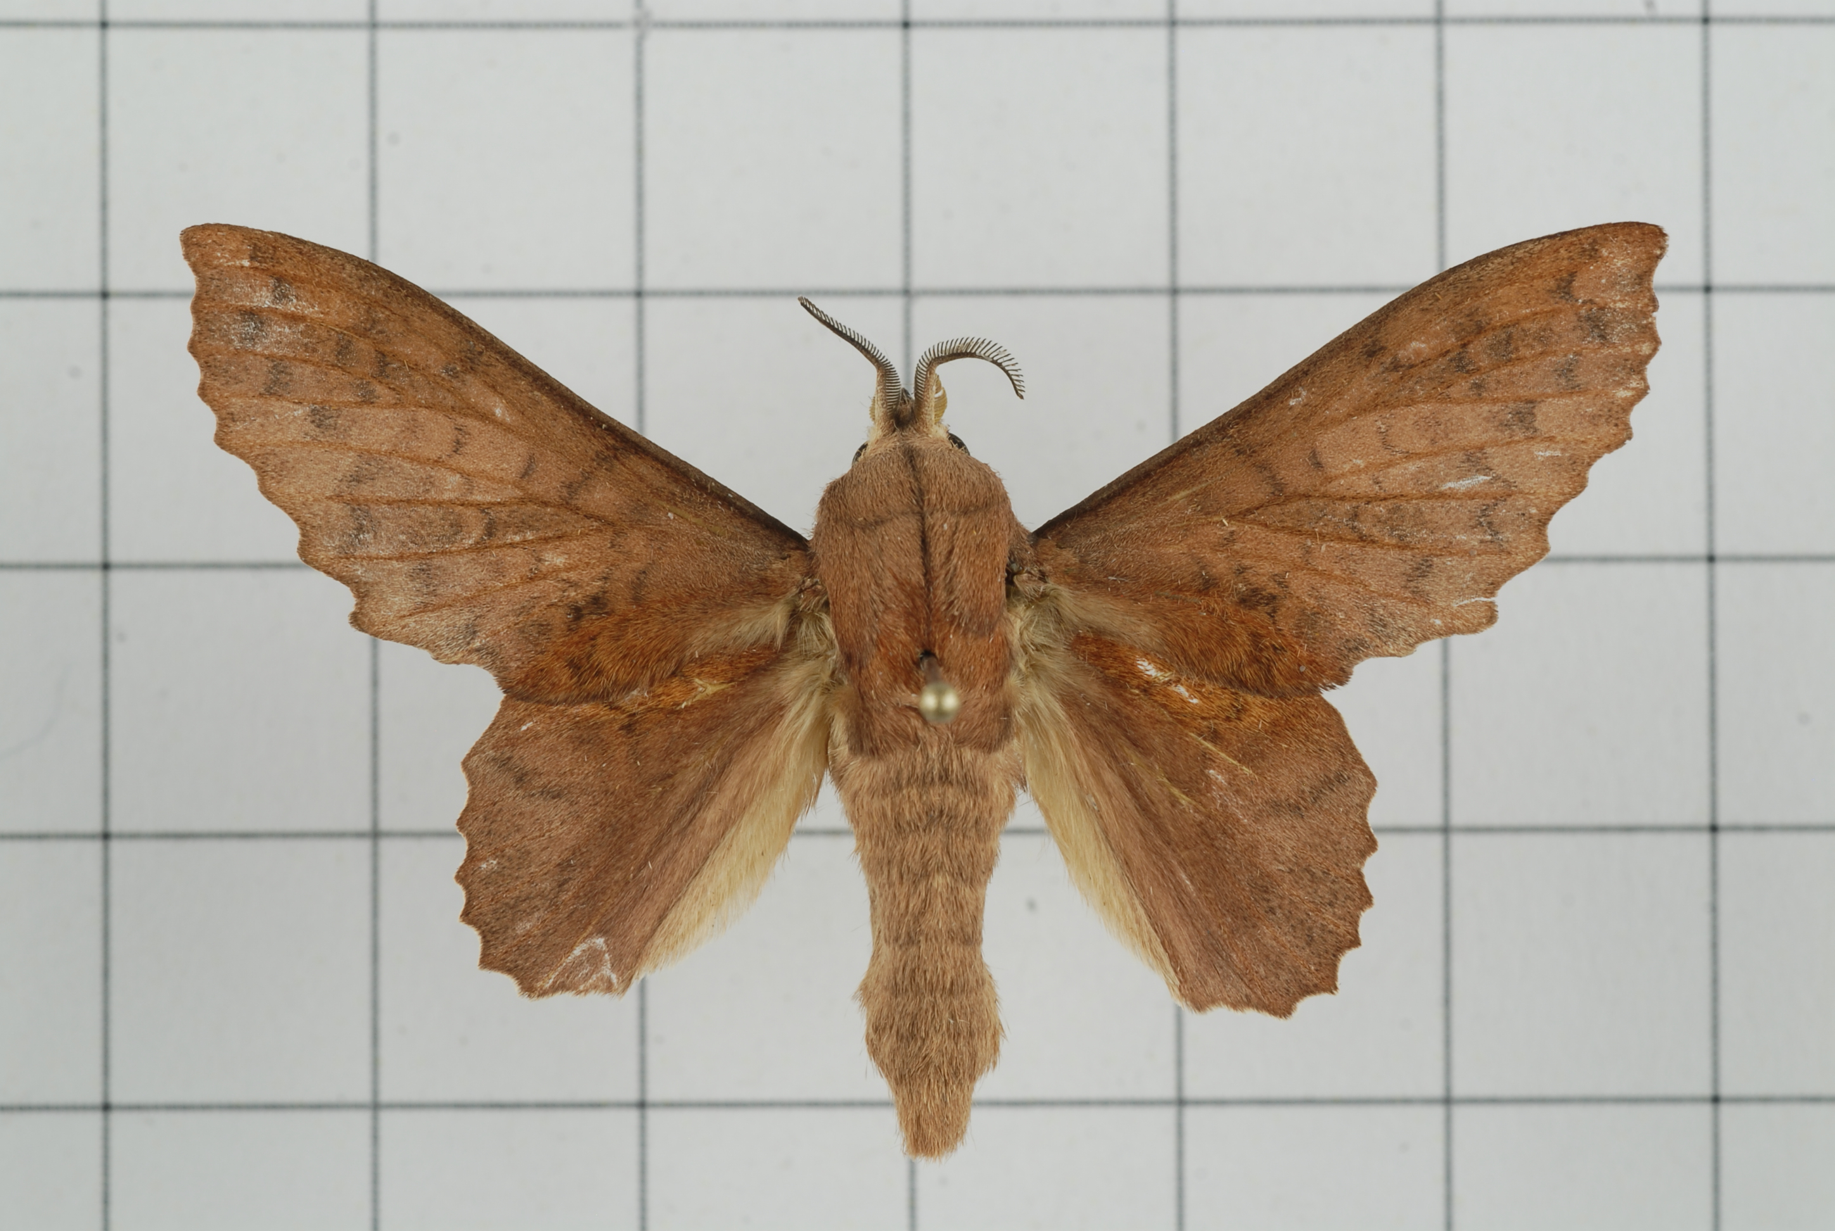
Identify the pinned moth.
Gastropacha horishana horishana
